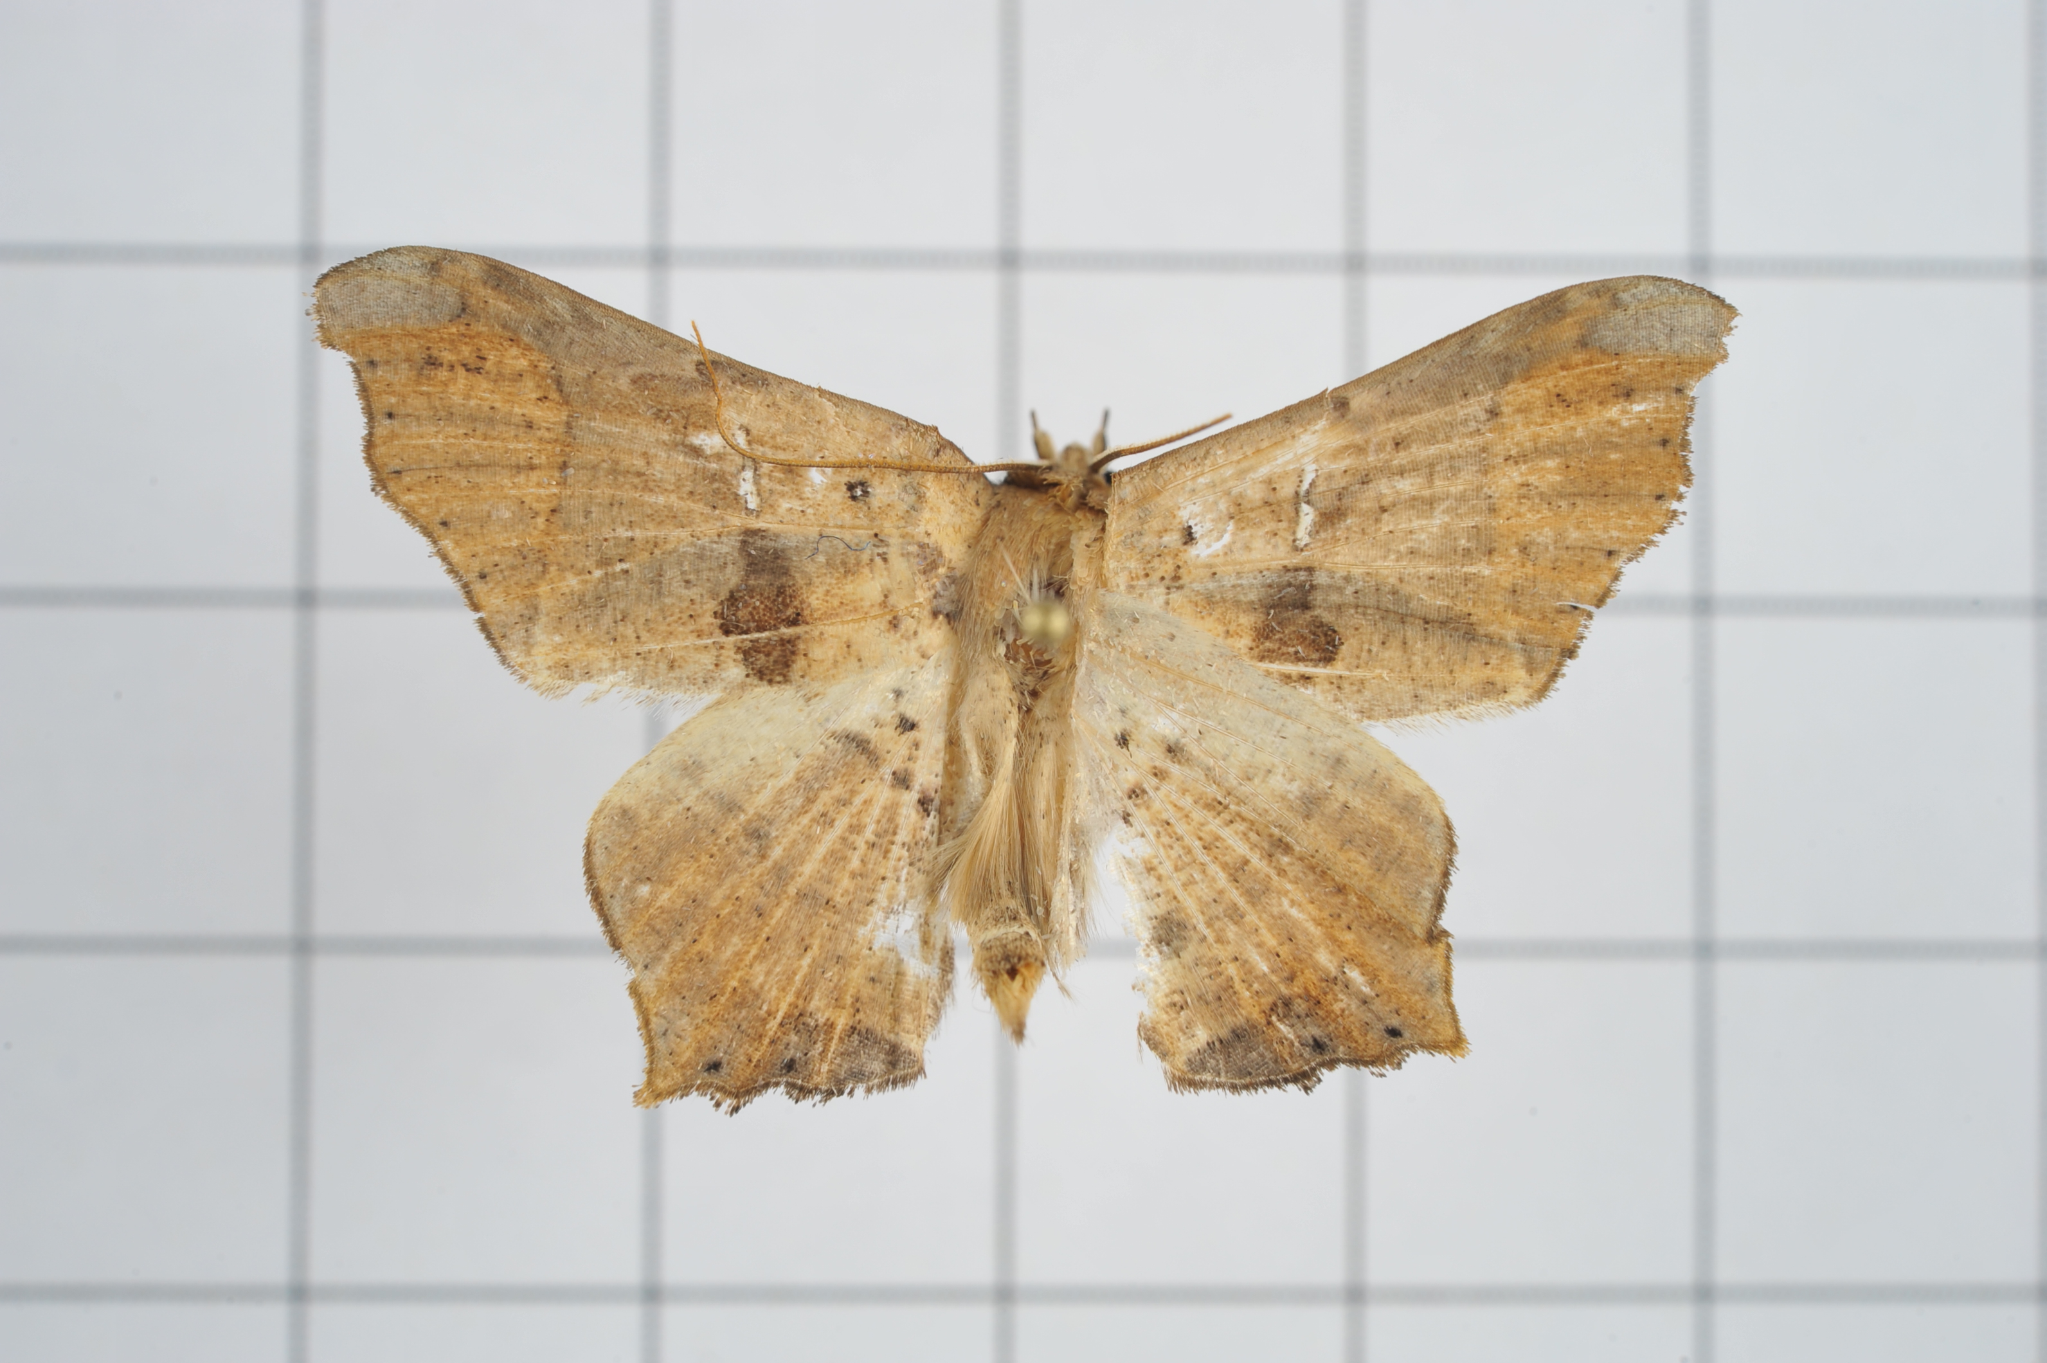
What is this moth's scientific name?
Semiothisops macariata
